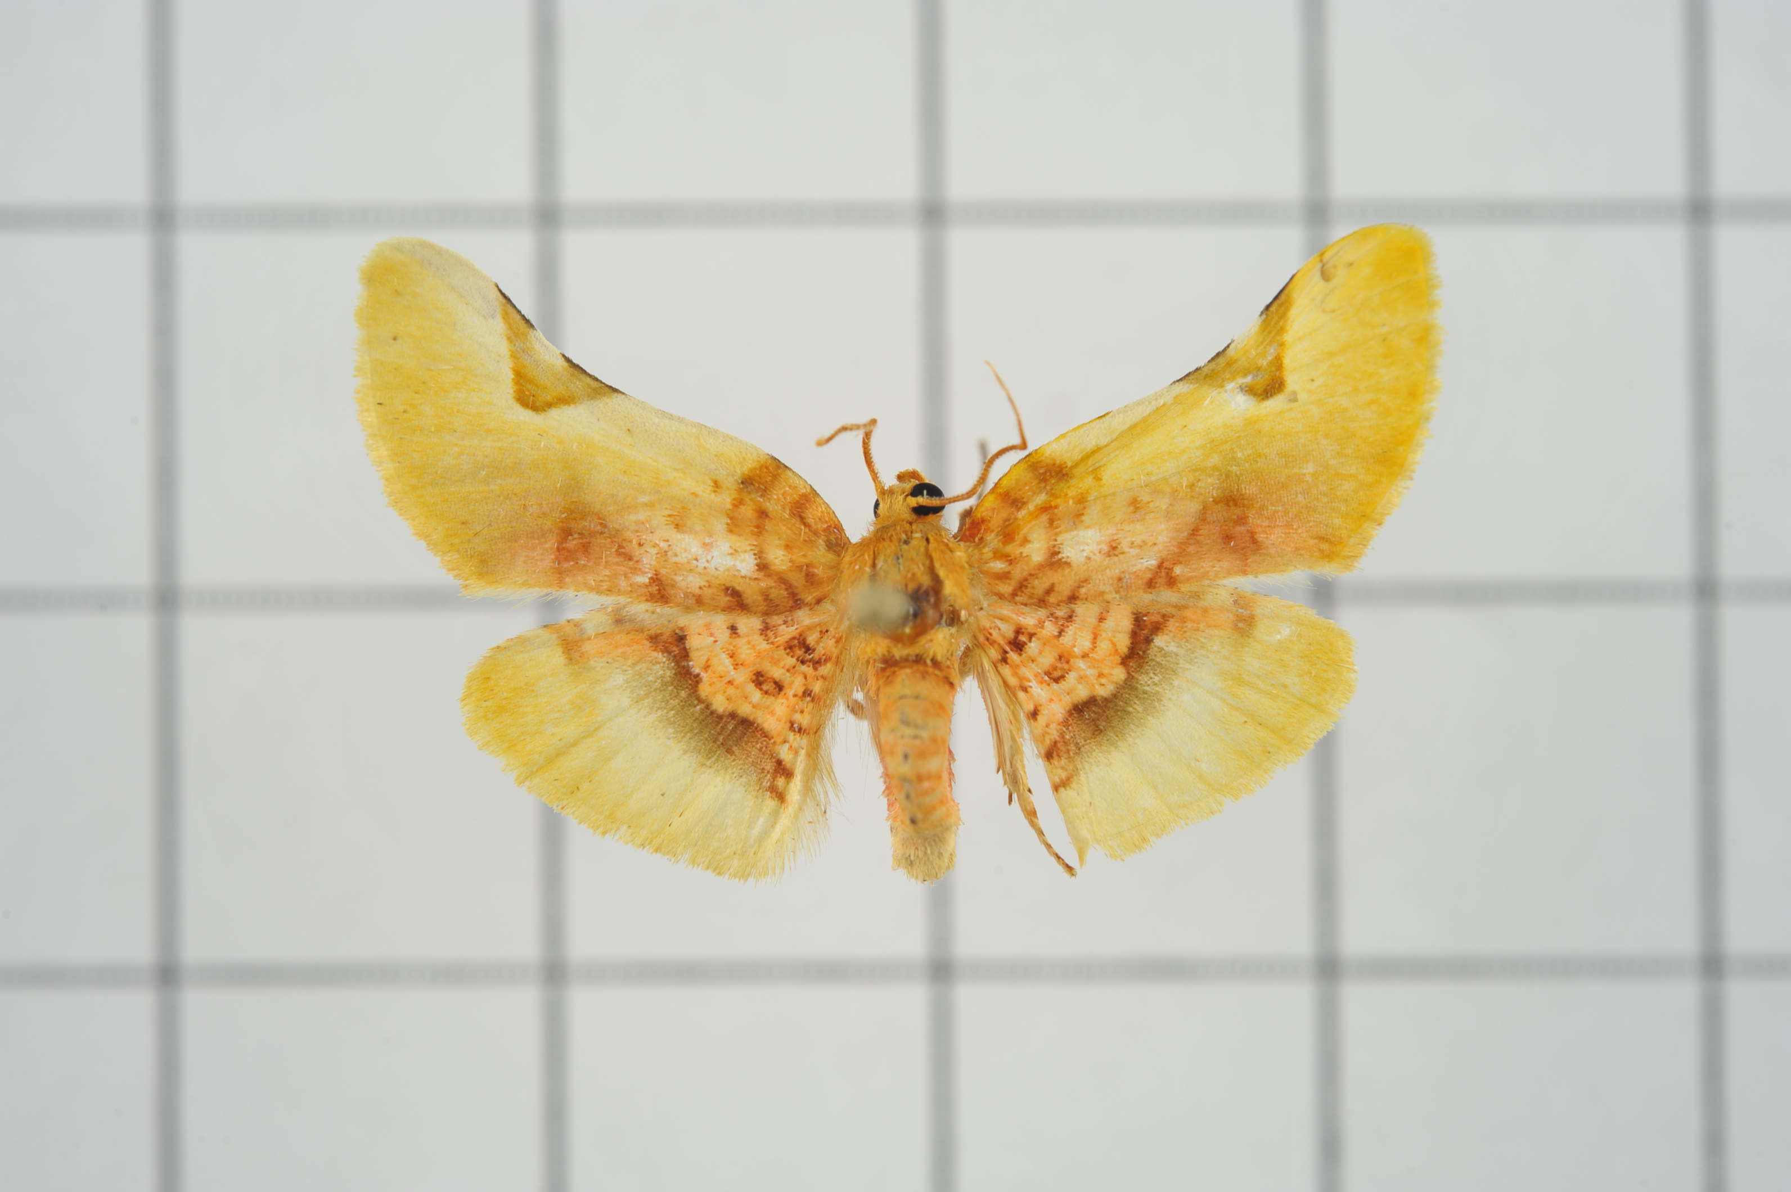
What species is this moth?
Pyrinioides sinuosus
